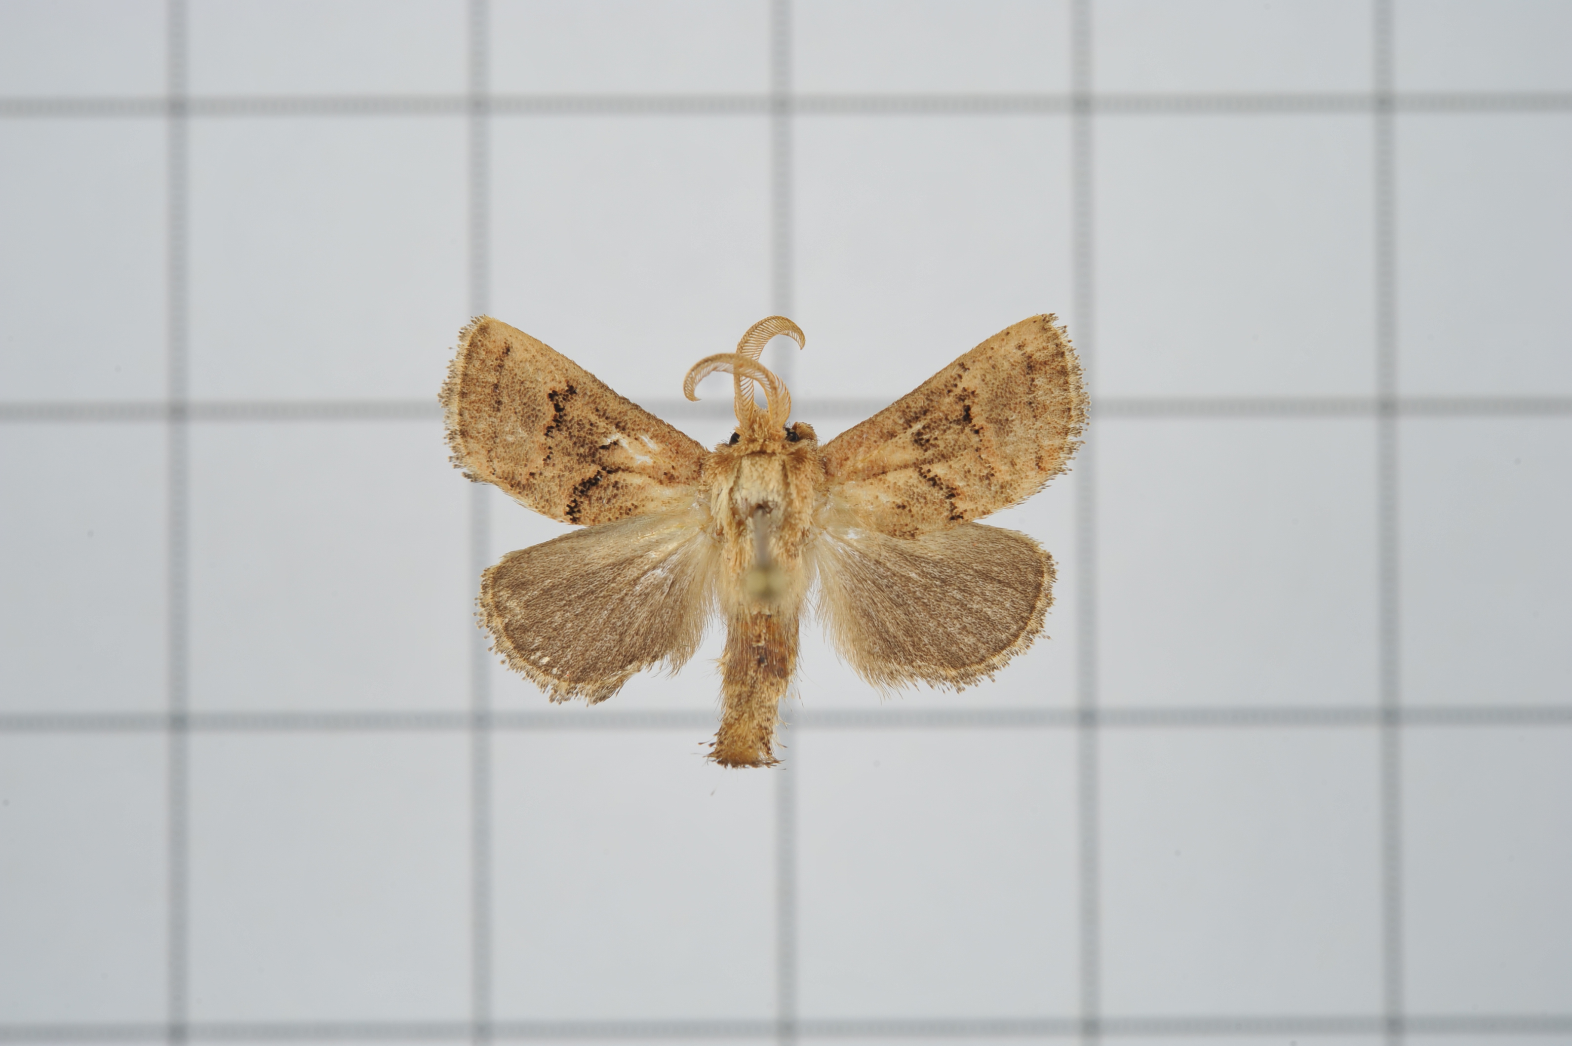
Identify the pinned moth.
Orthocraspeda furva
